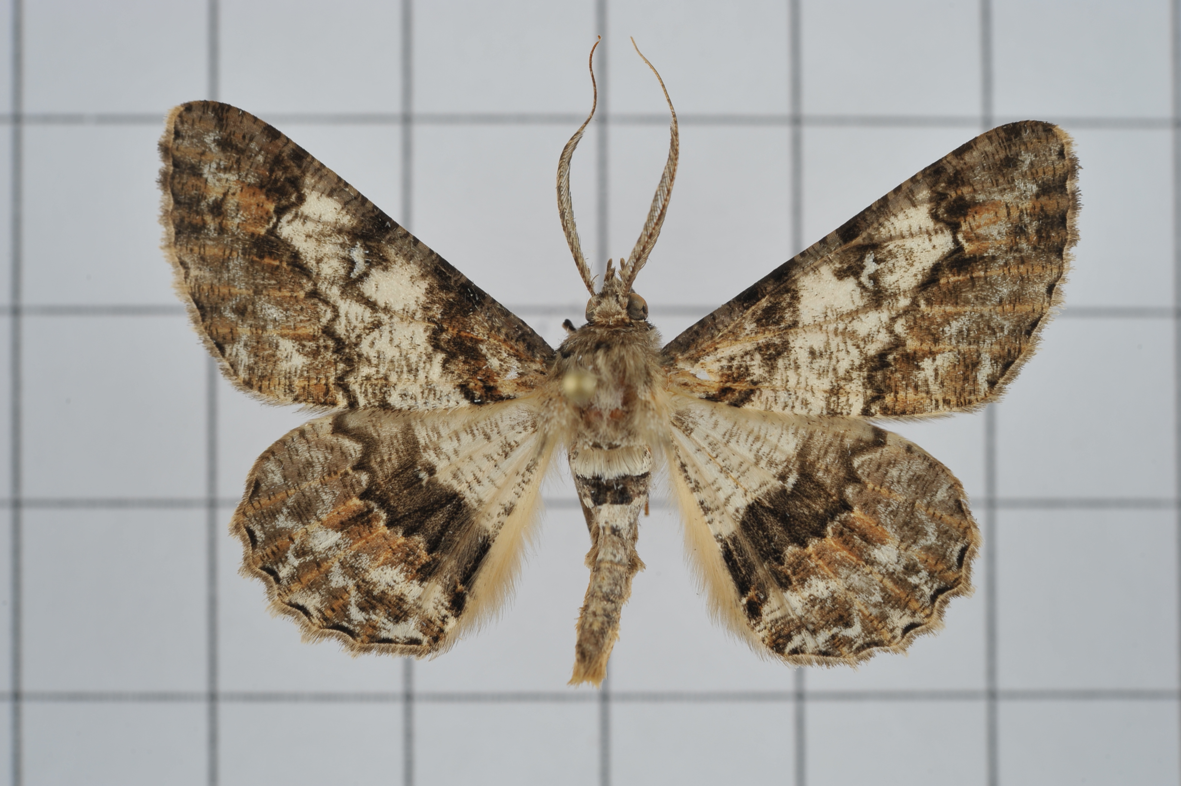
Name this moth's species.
Cleora fraterna
